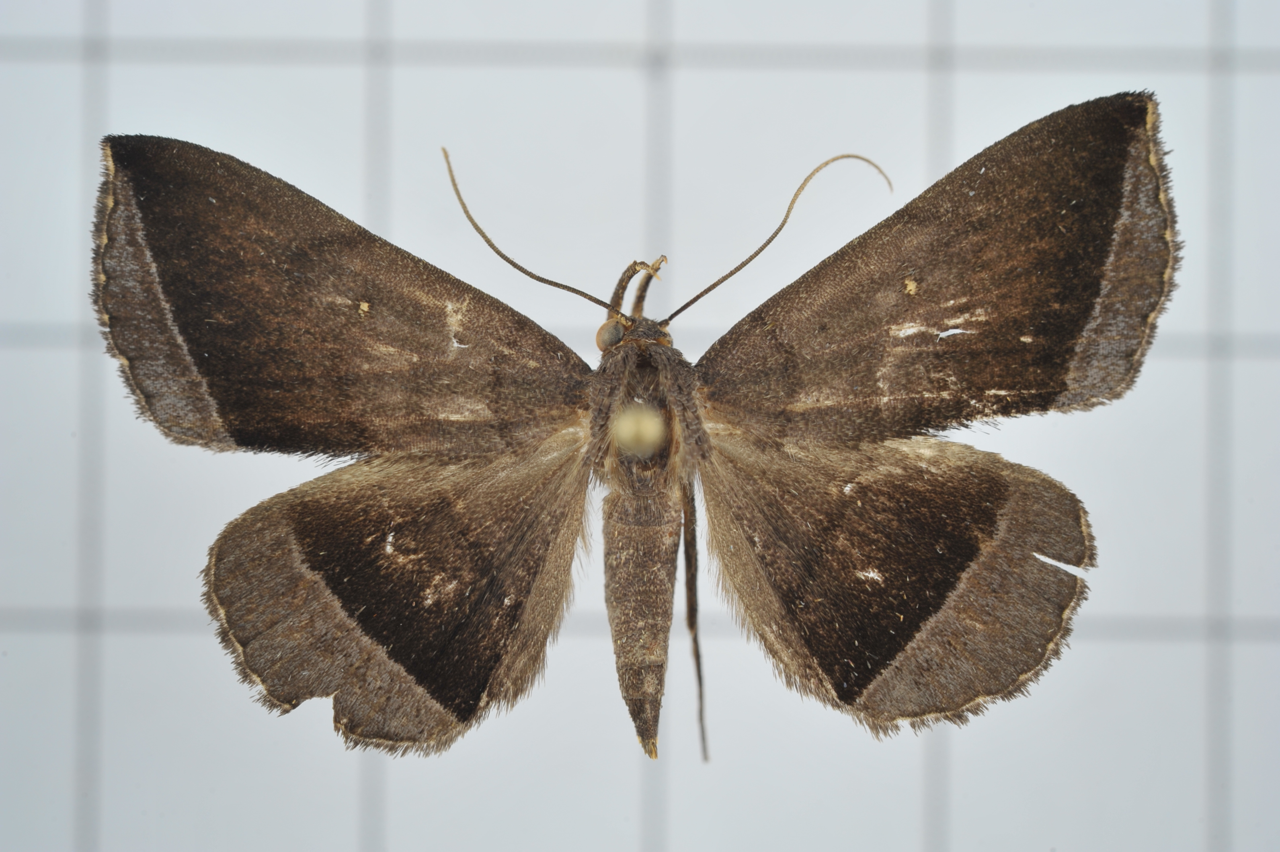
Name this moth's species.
Hadennia hisbonalis
